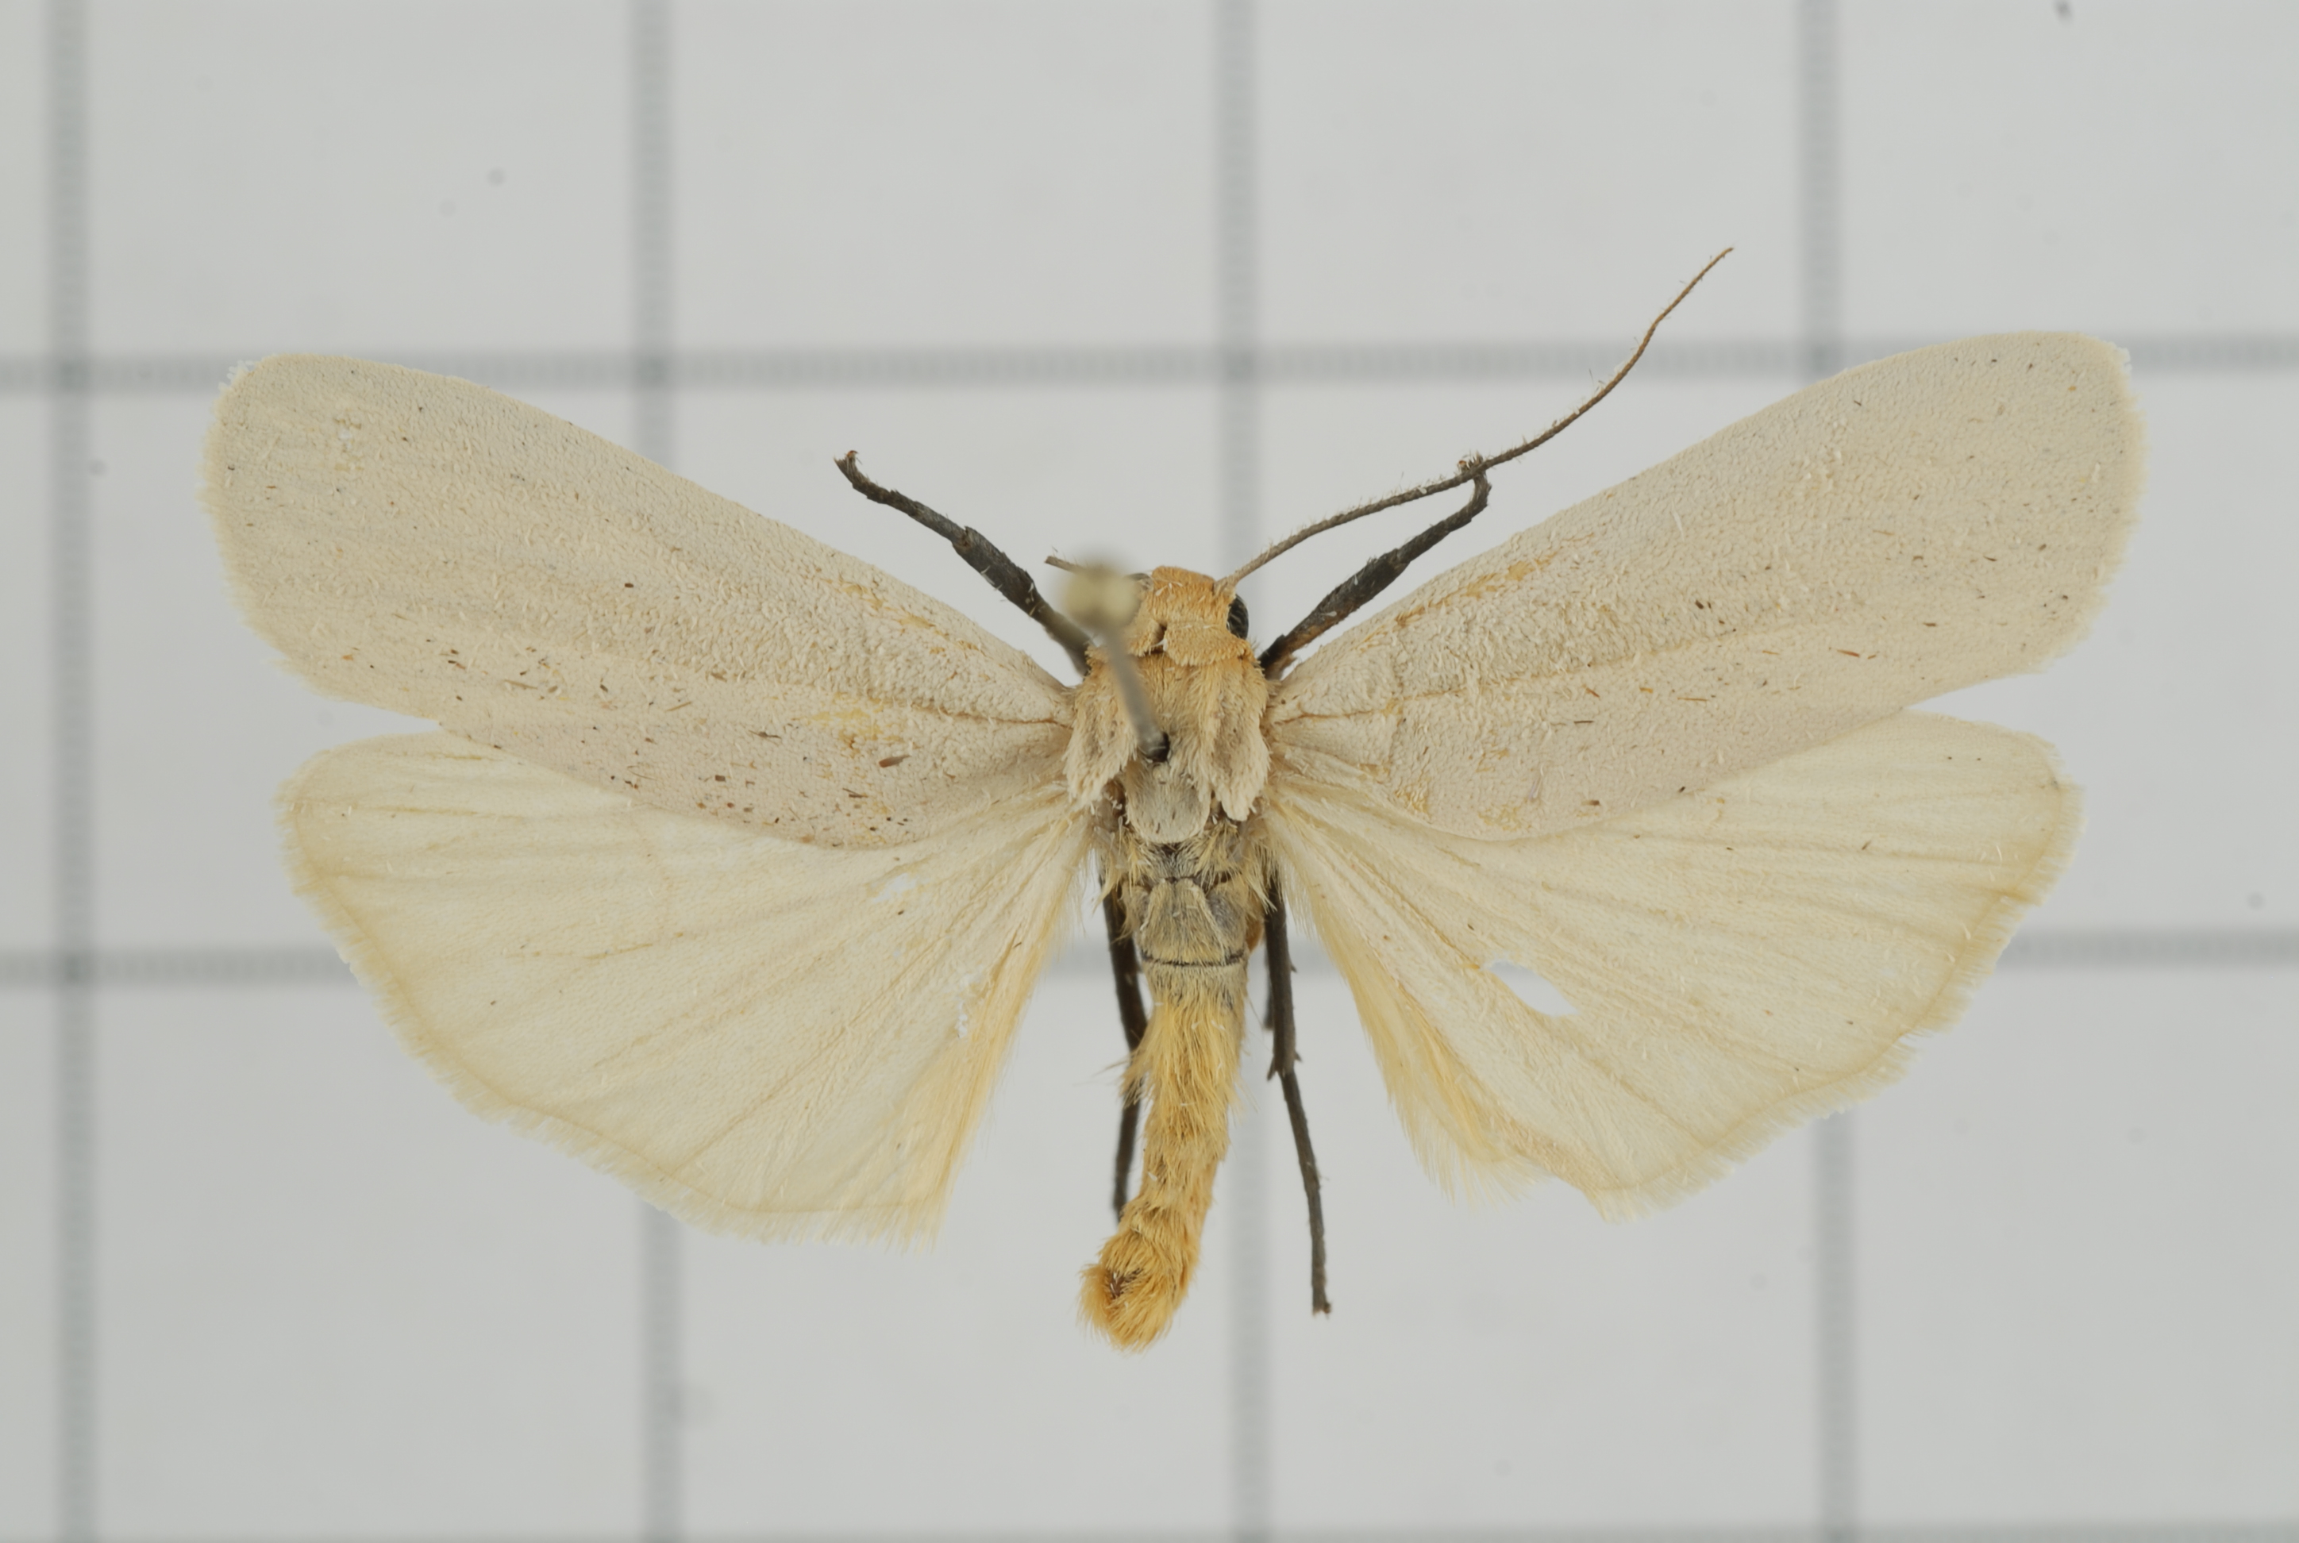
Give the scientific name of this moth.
Eilema ranrunensis
